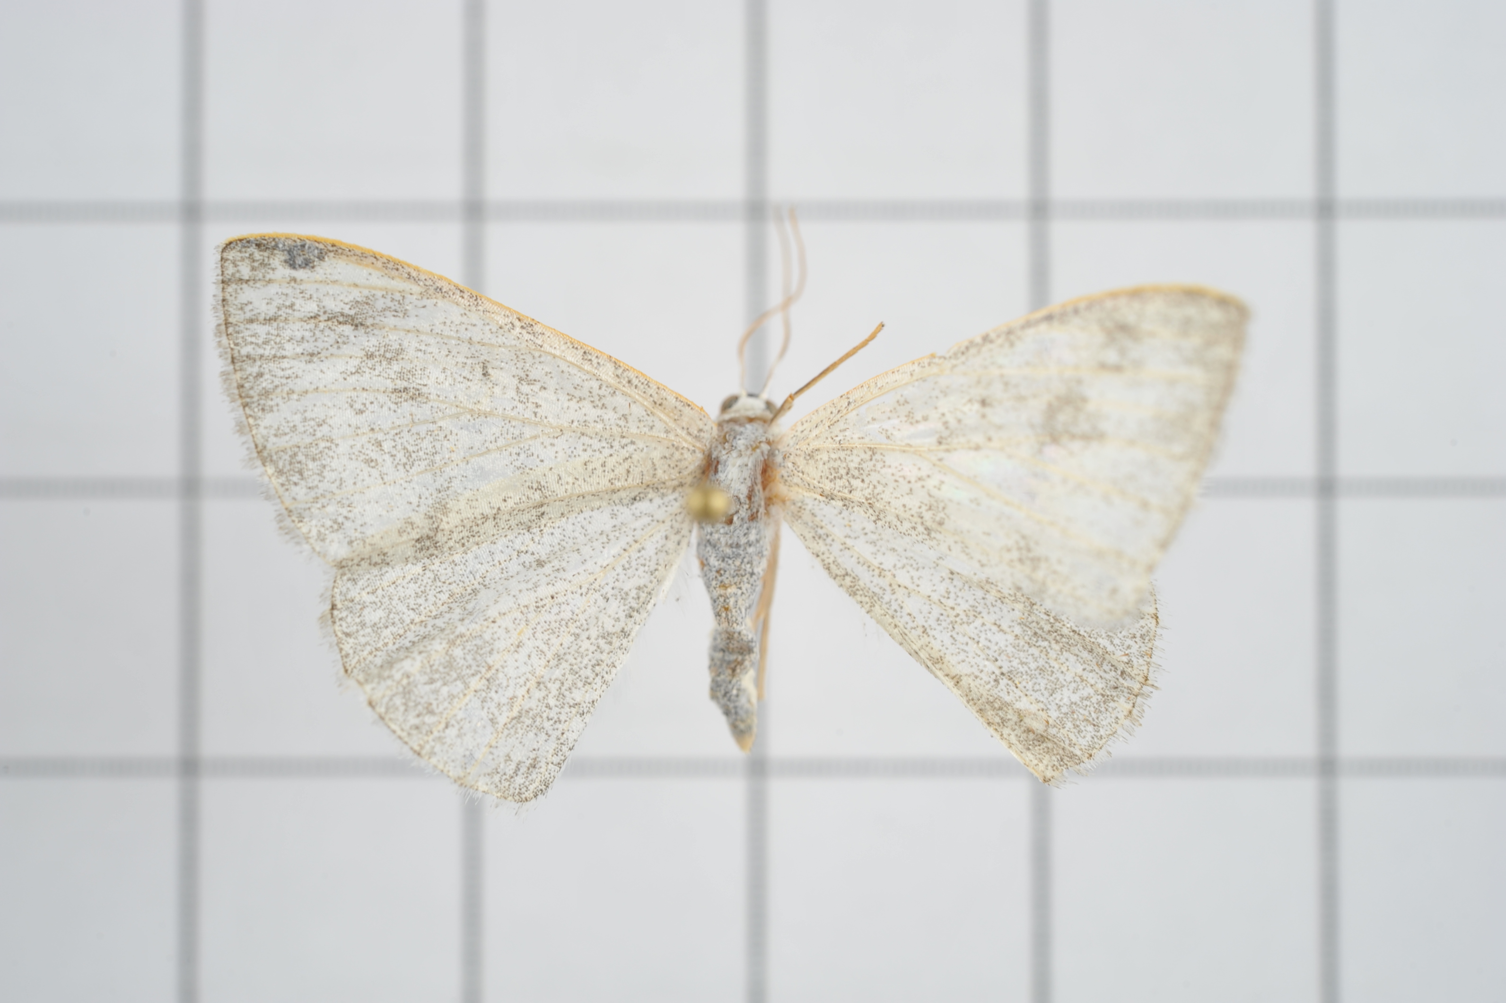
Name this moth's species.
Lomographa platyleucata marginata
